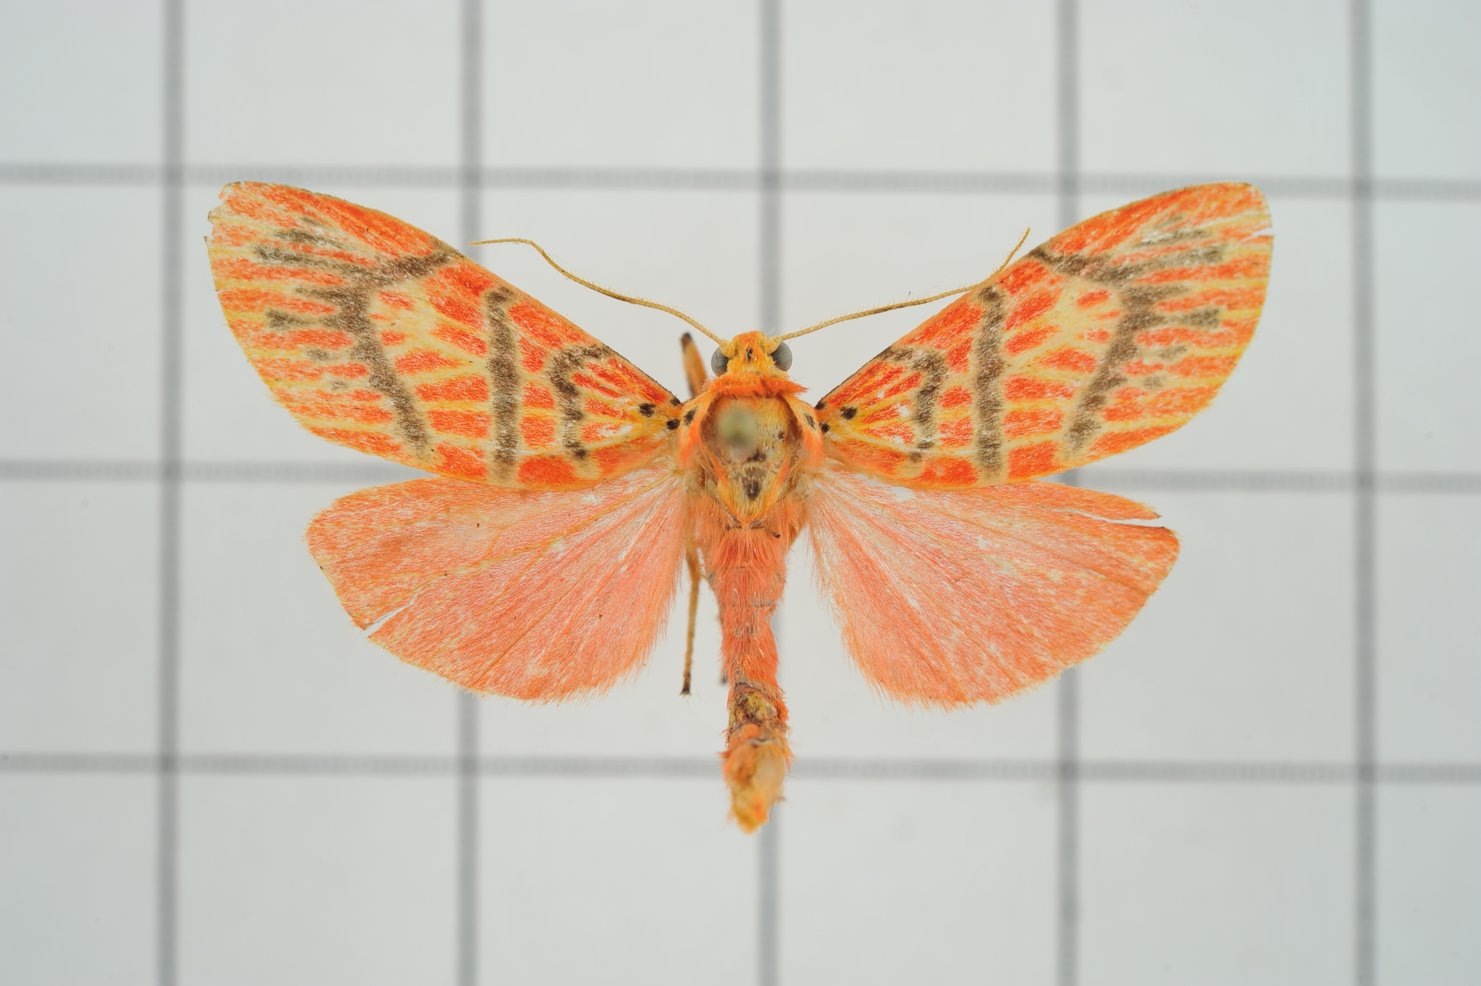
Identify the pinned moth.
Barsine sauteri
